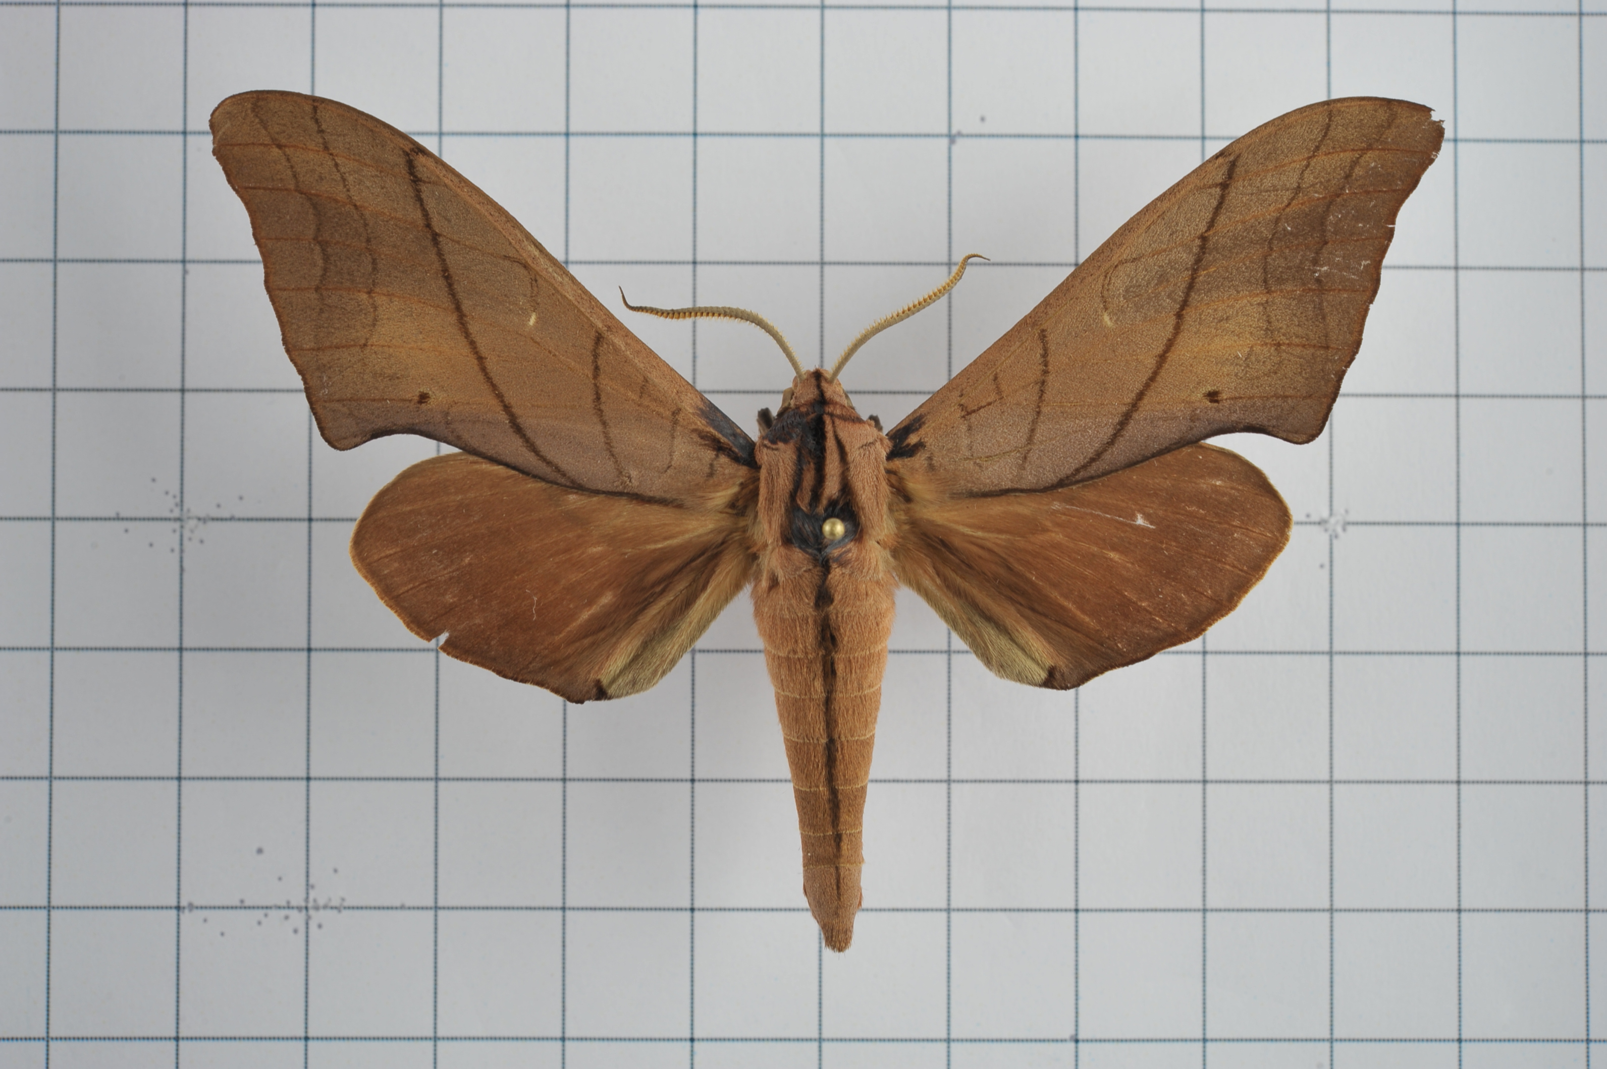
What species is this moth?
Marumba cristata bukaiana
